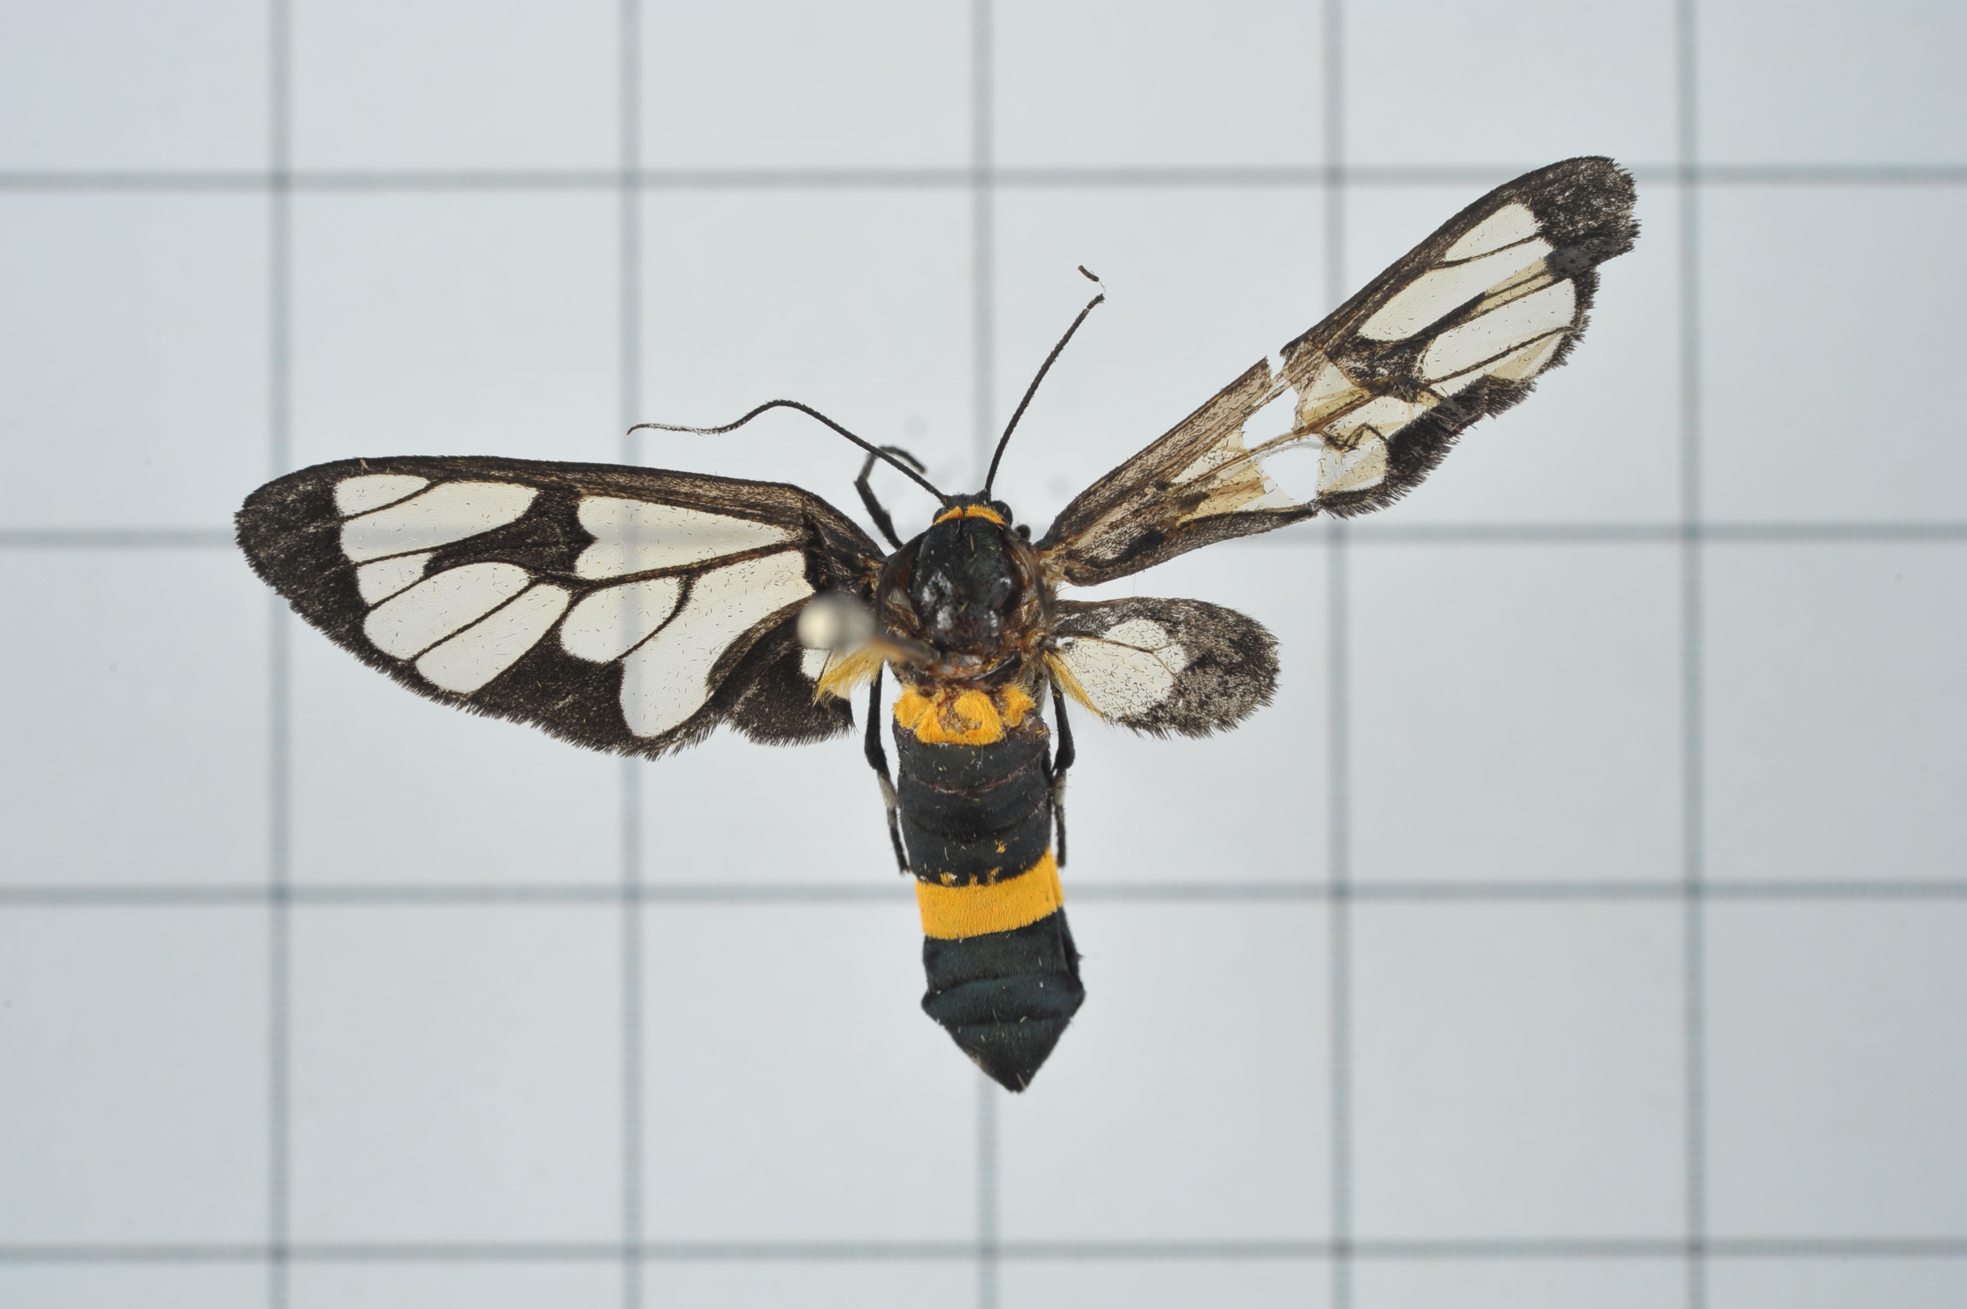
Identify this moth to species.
Syntomoides imaon
